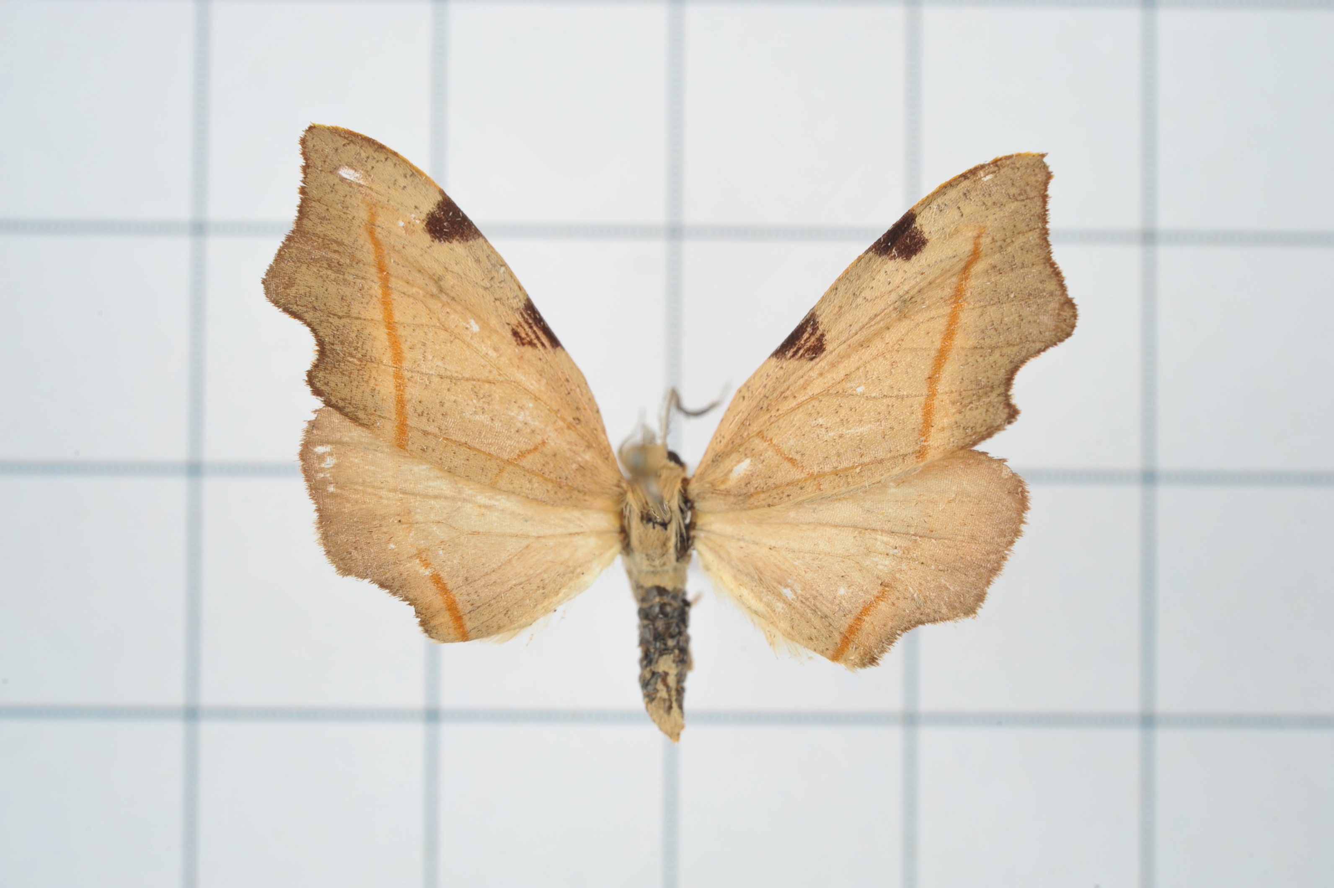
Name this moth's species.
Achrosis rufescens
